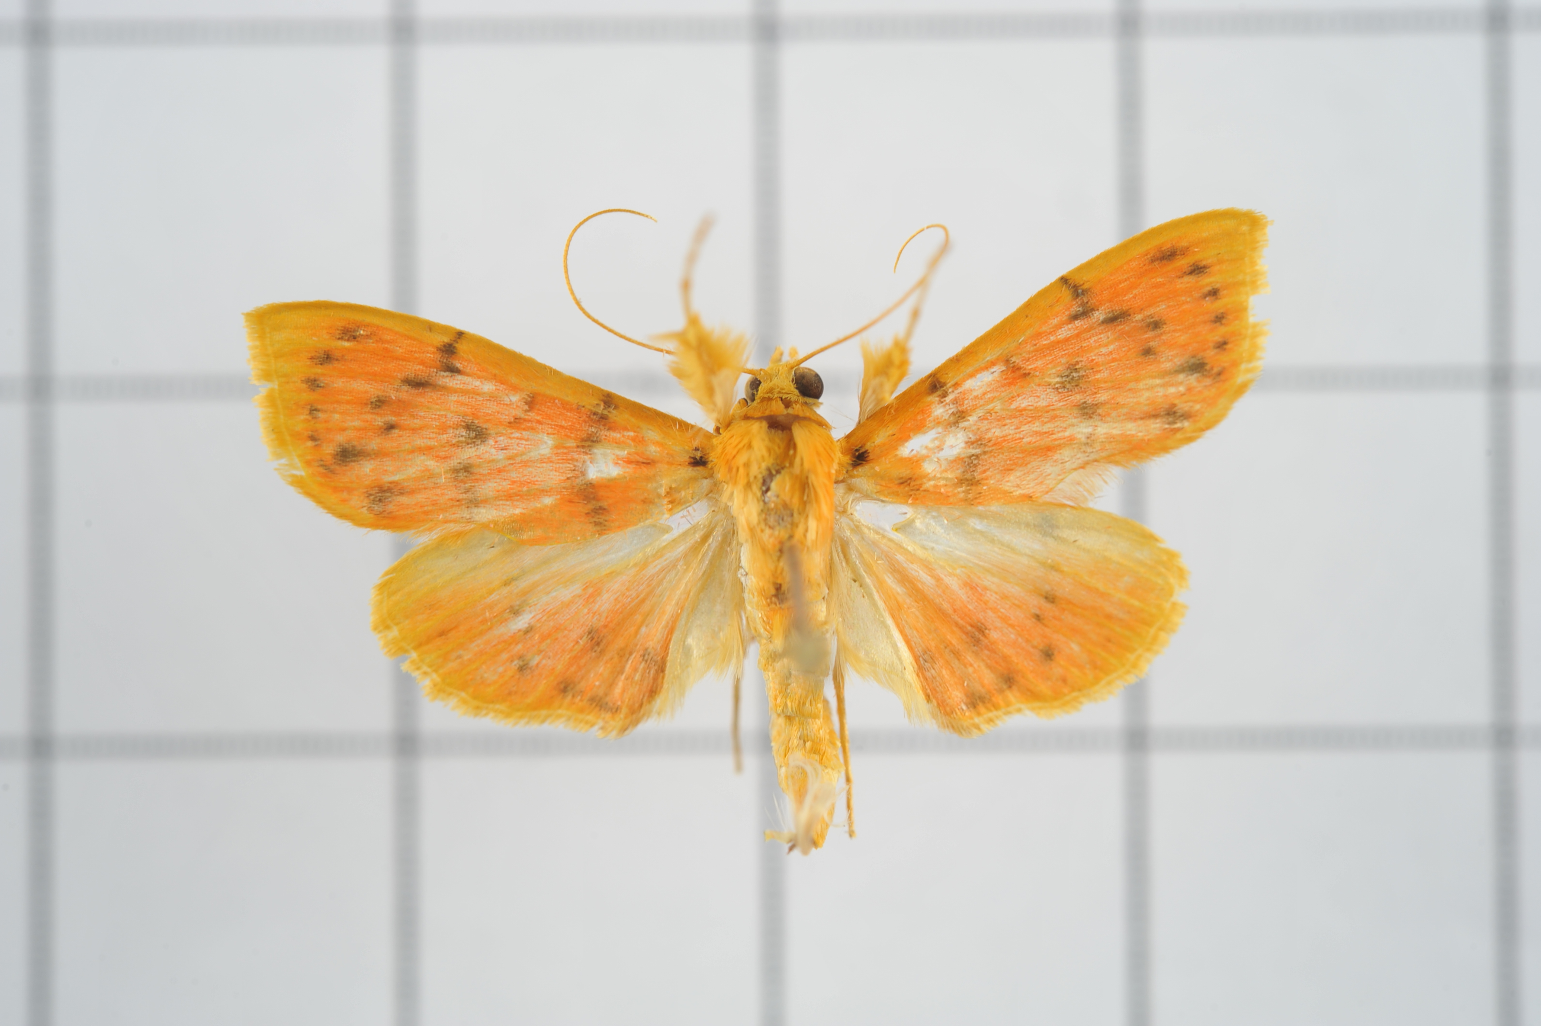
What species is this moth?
Eusabena miltochristalis
